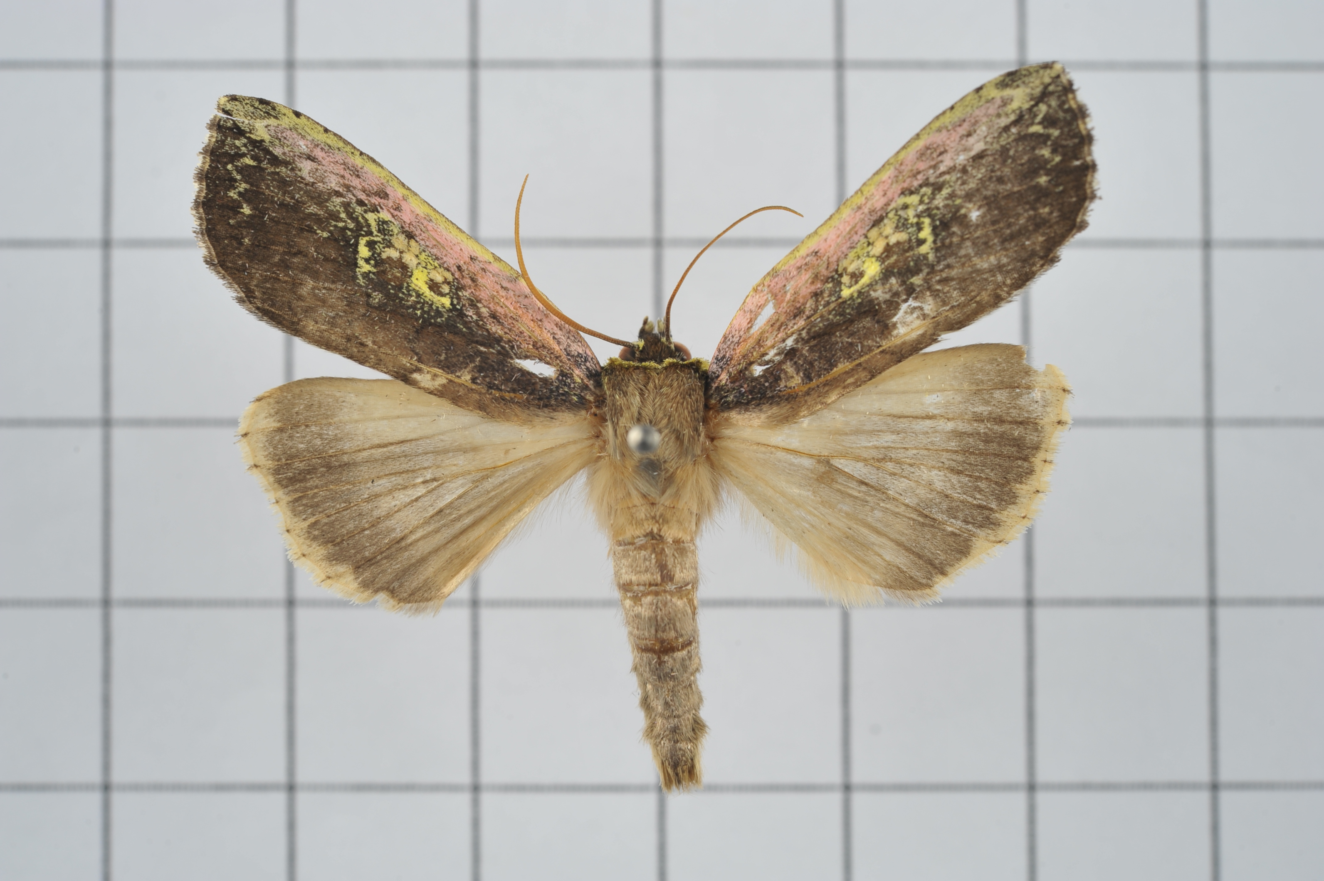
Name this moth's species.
Tethea consimilis c-album
